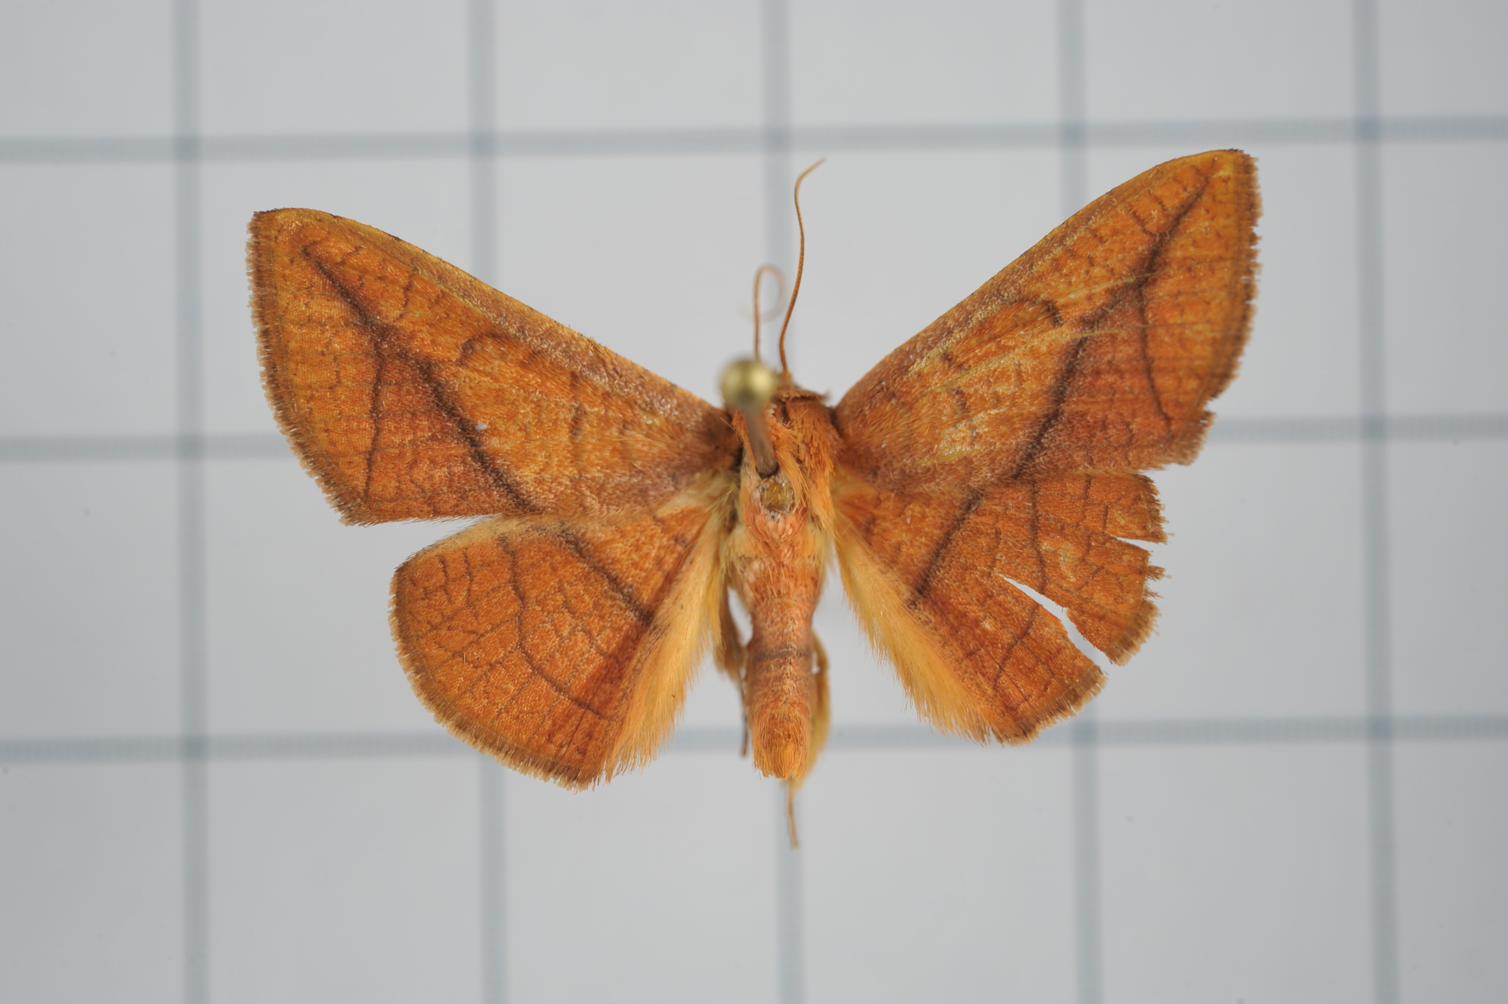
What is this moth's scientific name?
Sonagara strigipennis
